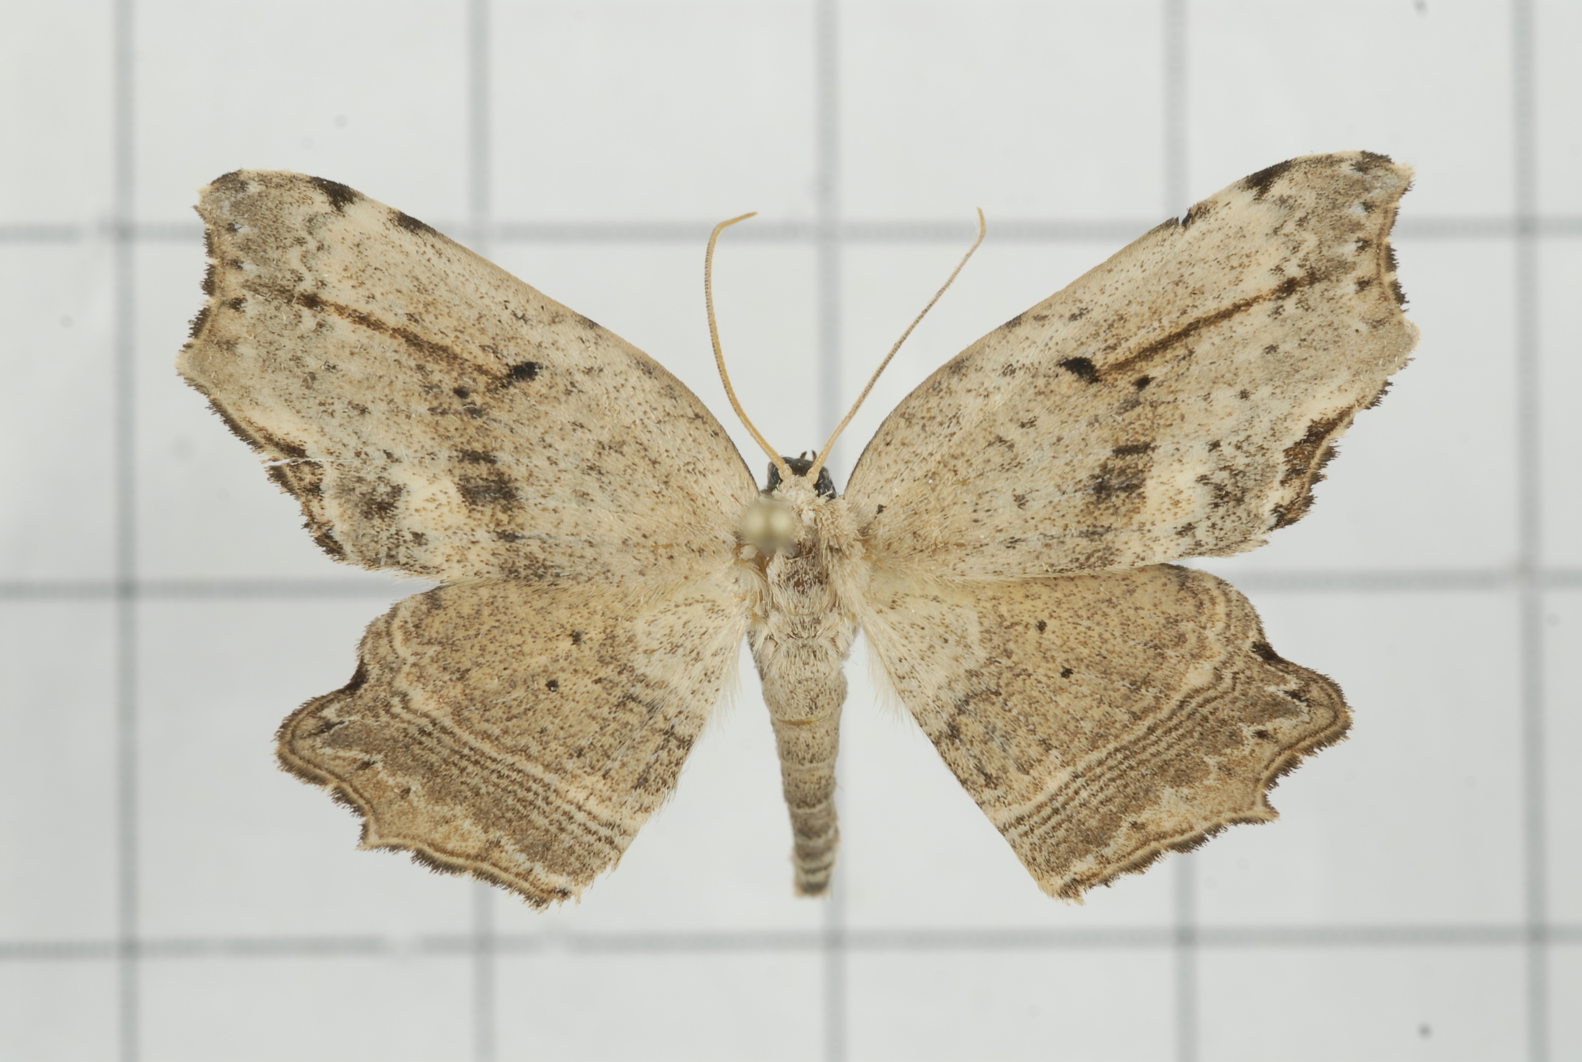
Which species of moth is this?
Phalacra strigata insulicola
